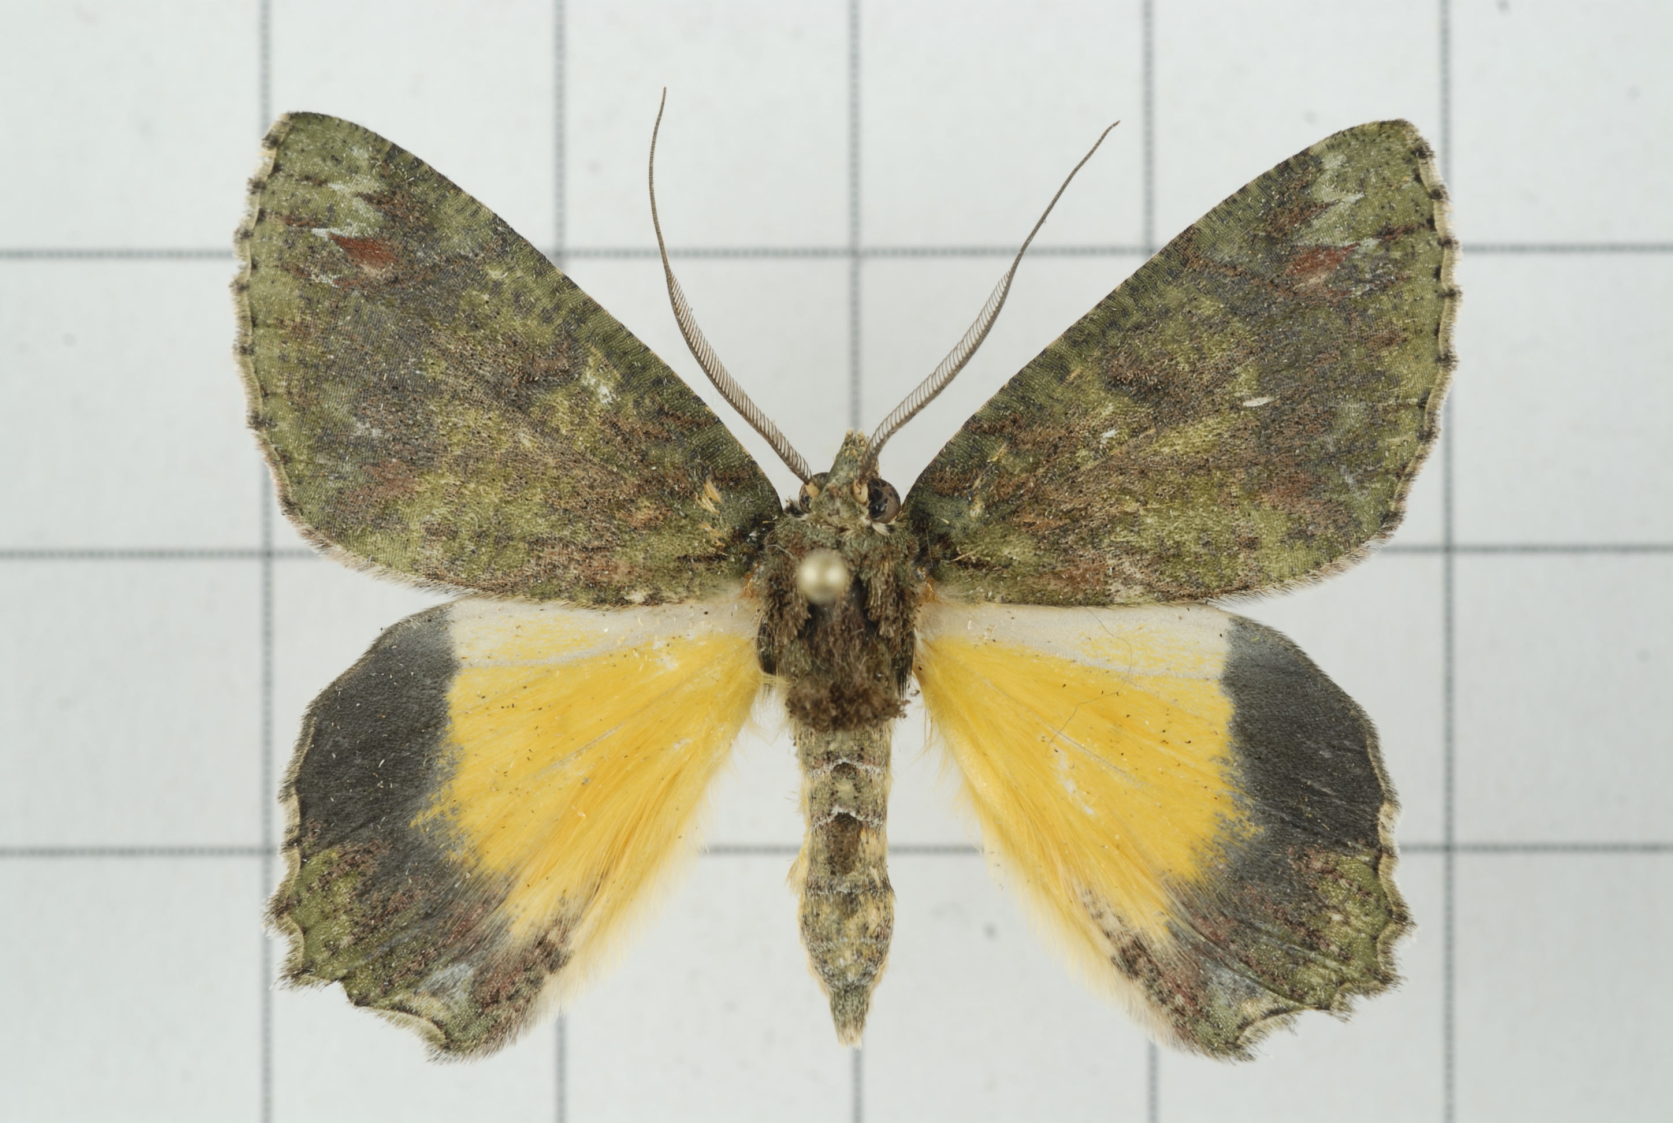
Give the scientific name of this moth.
Dindica polyphaenaria
